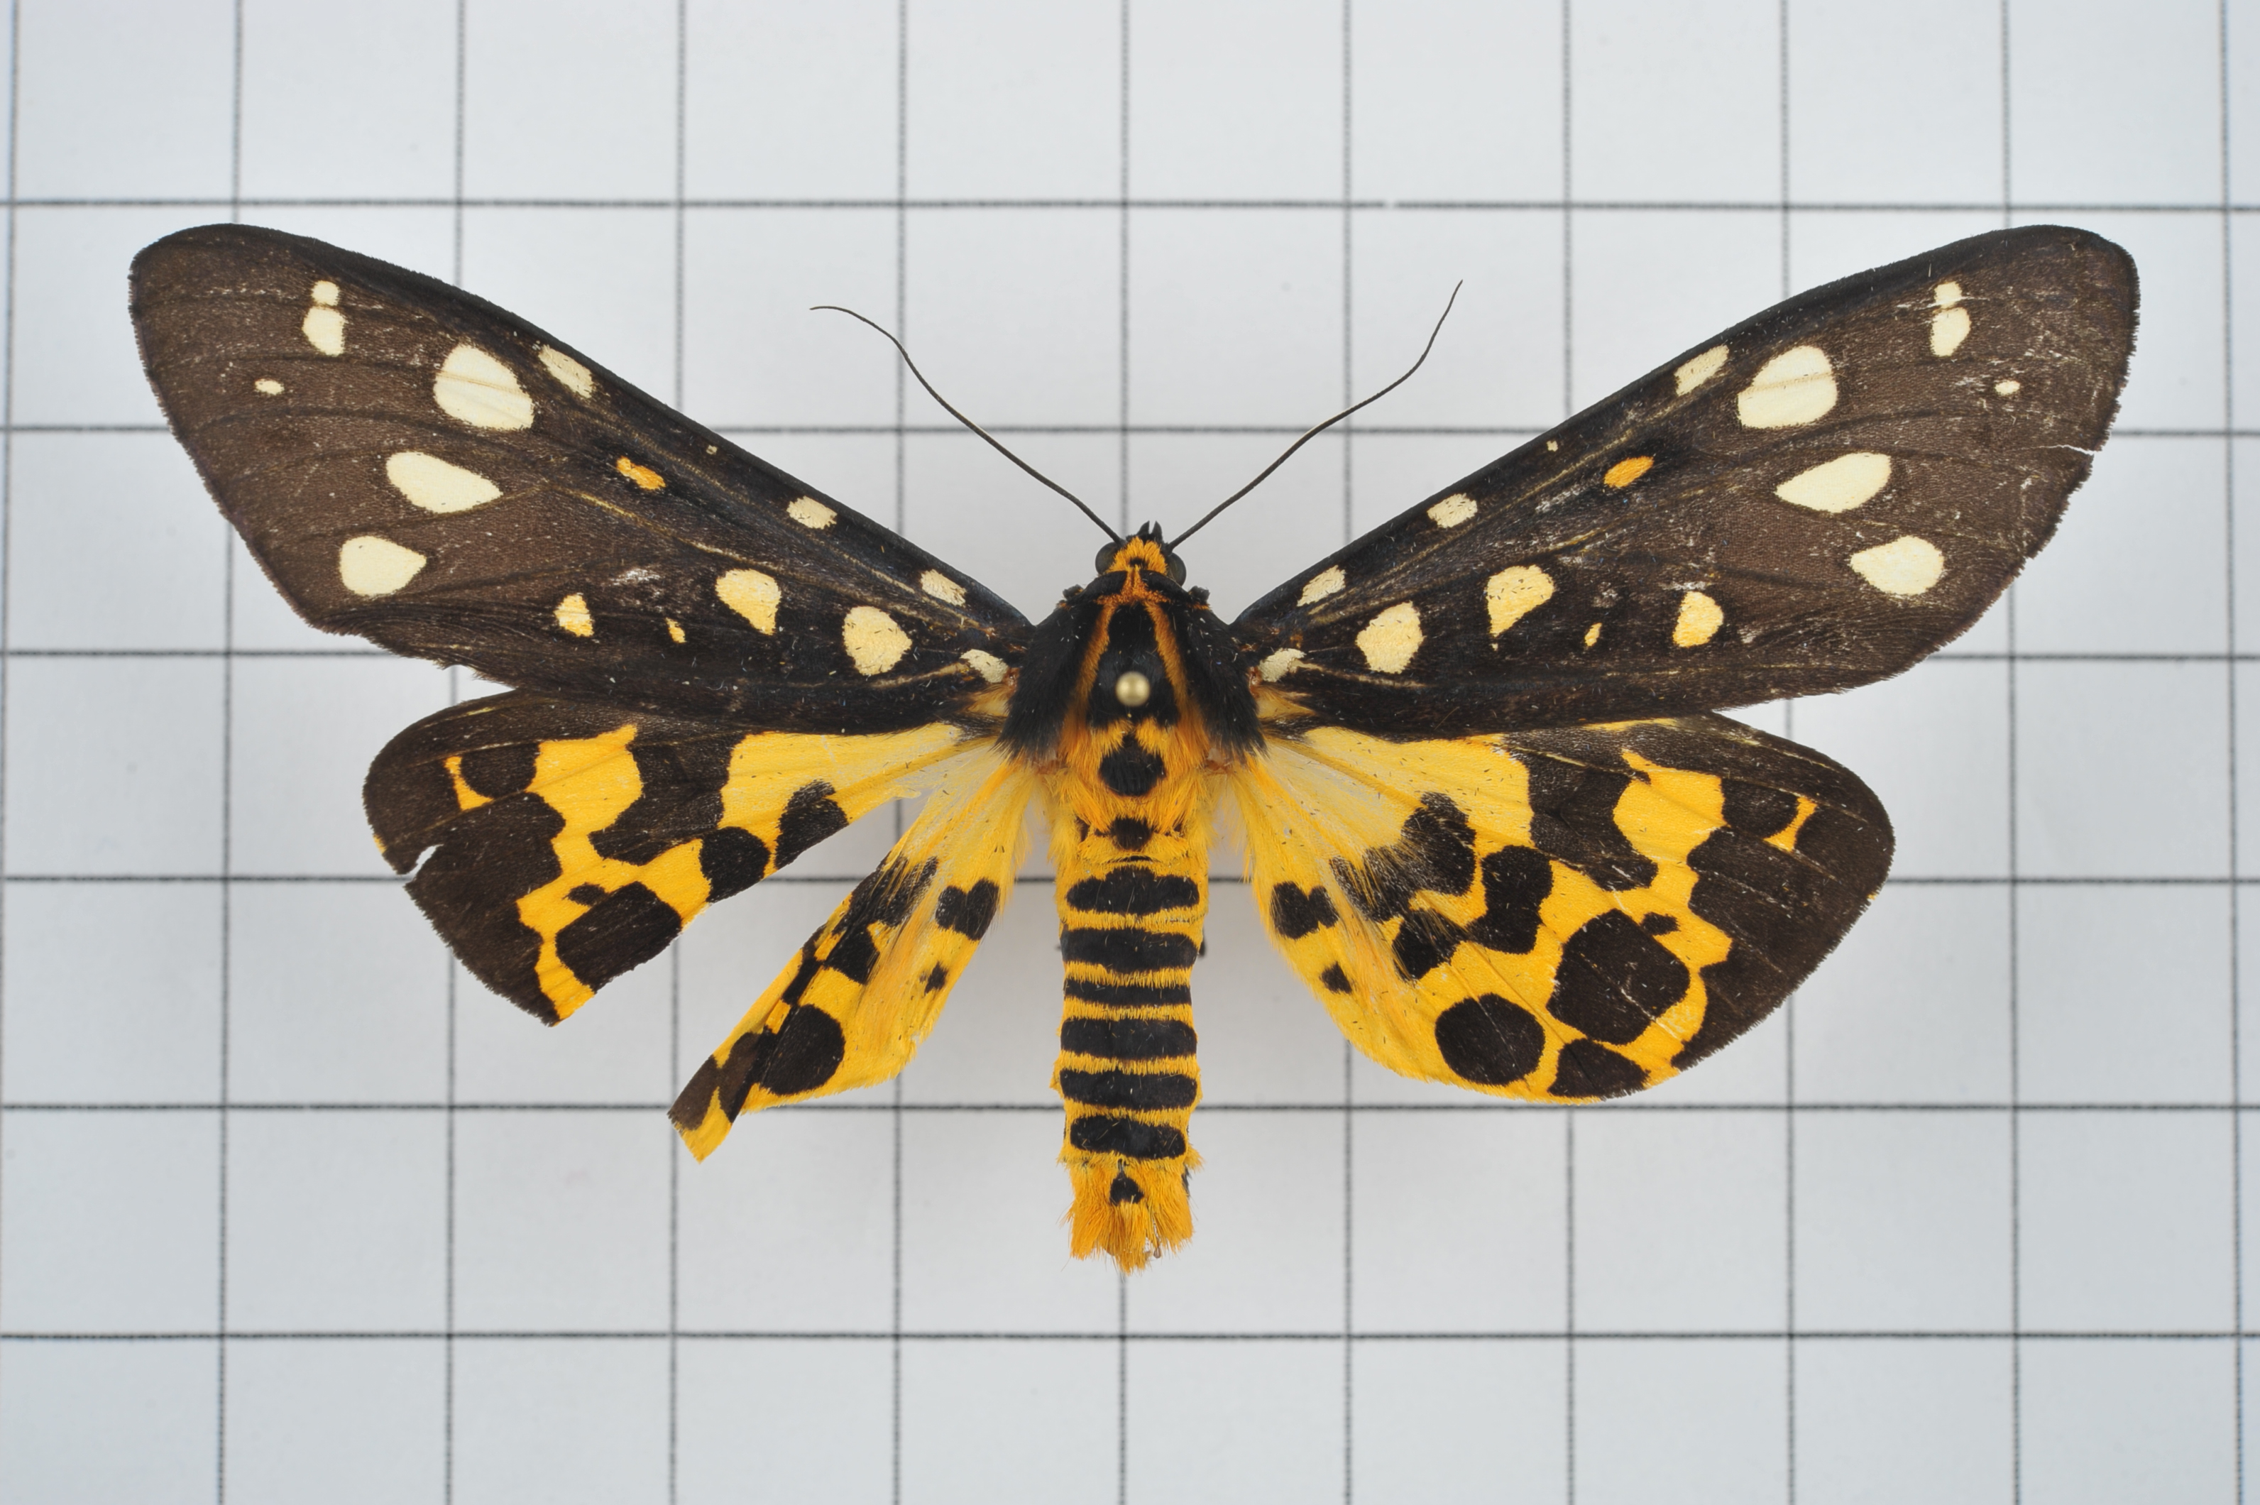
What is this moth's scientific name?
Aglaomorpha histrio formosana
